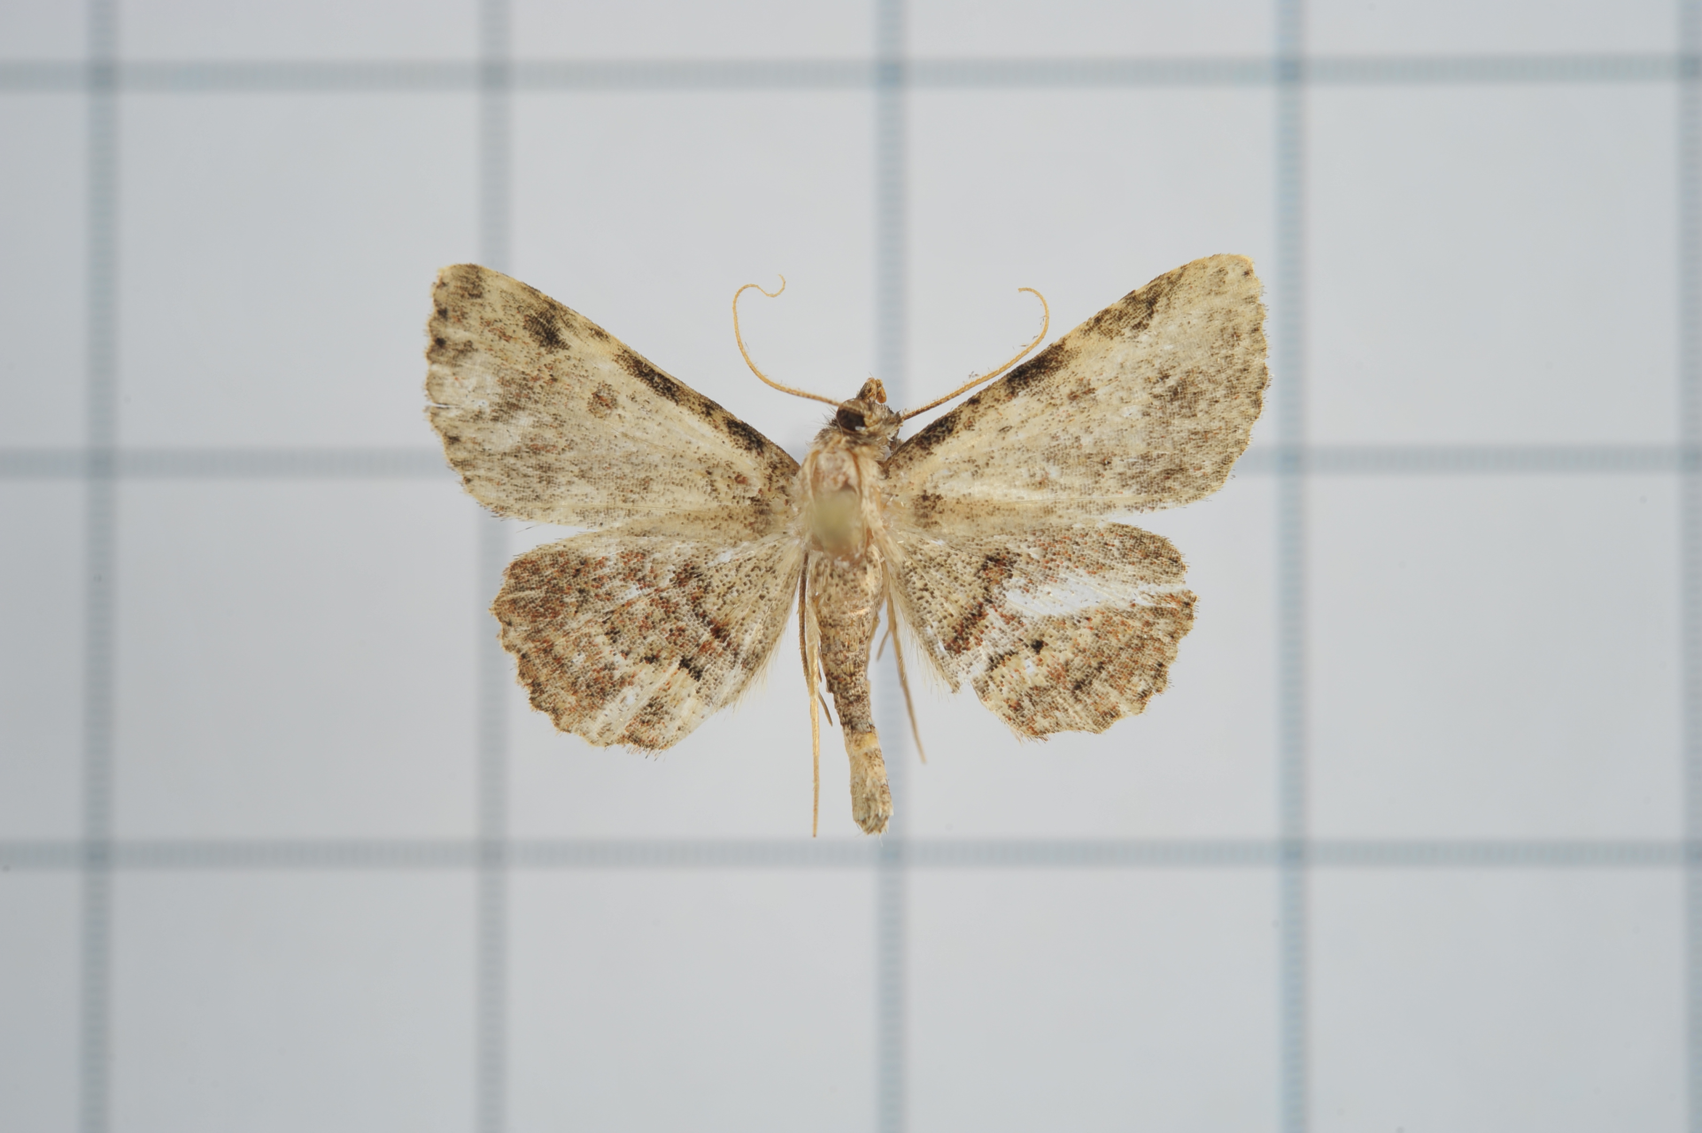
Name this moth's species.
Panilla mila
